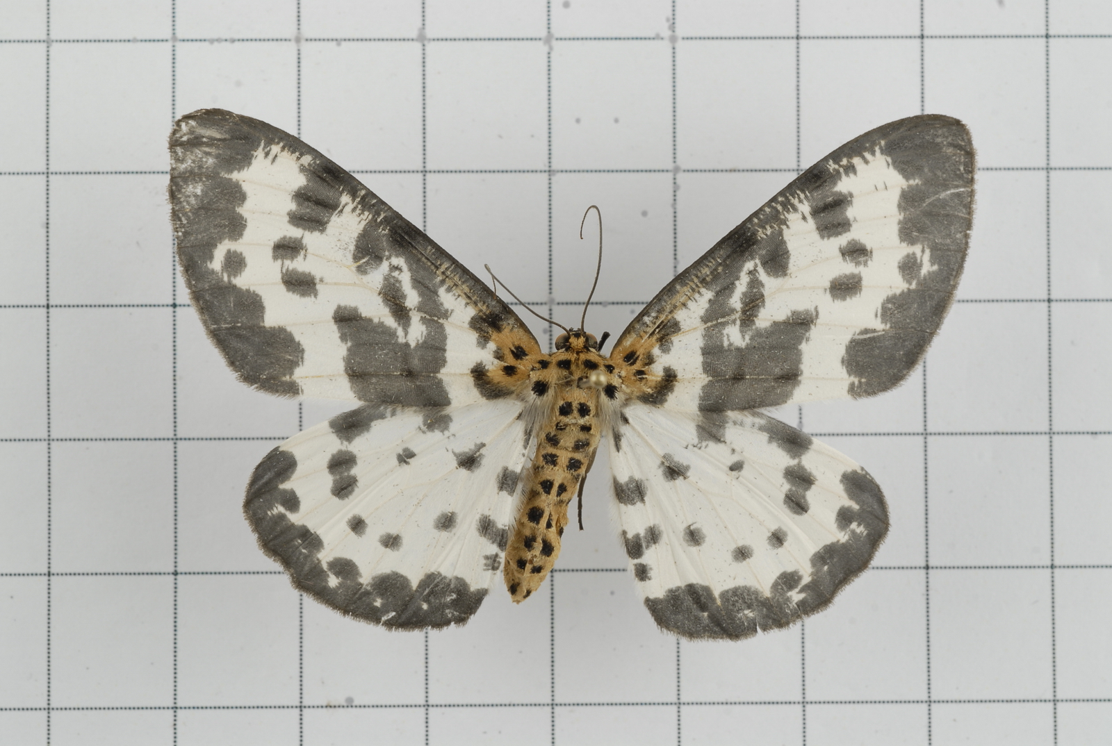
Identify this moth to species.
Percnia longitermen
